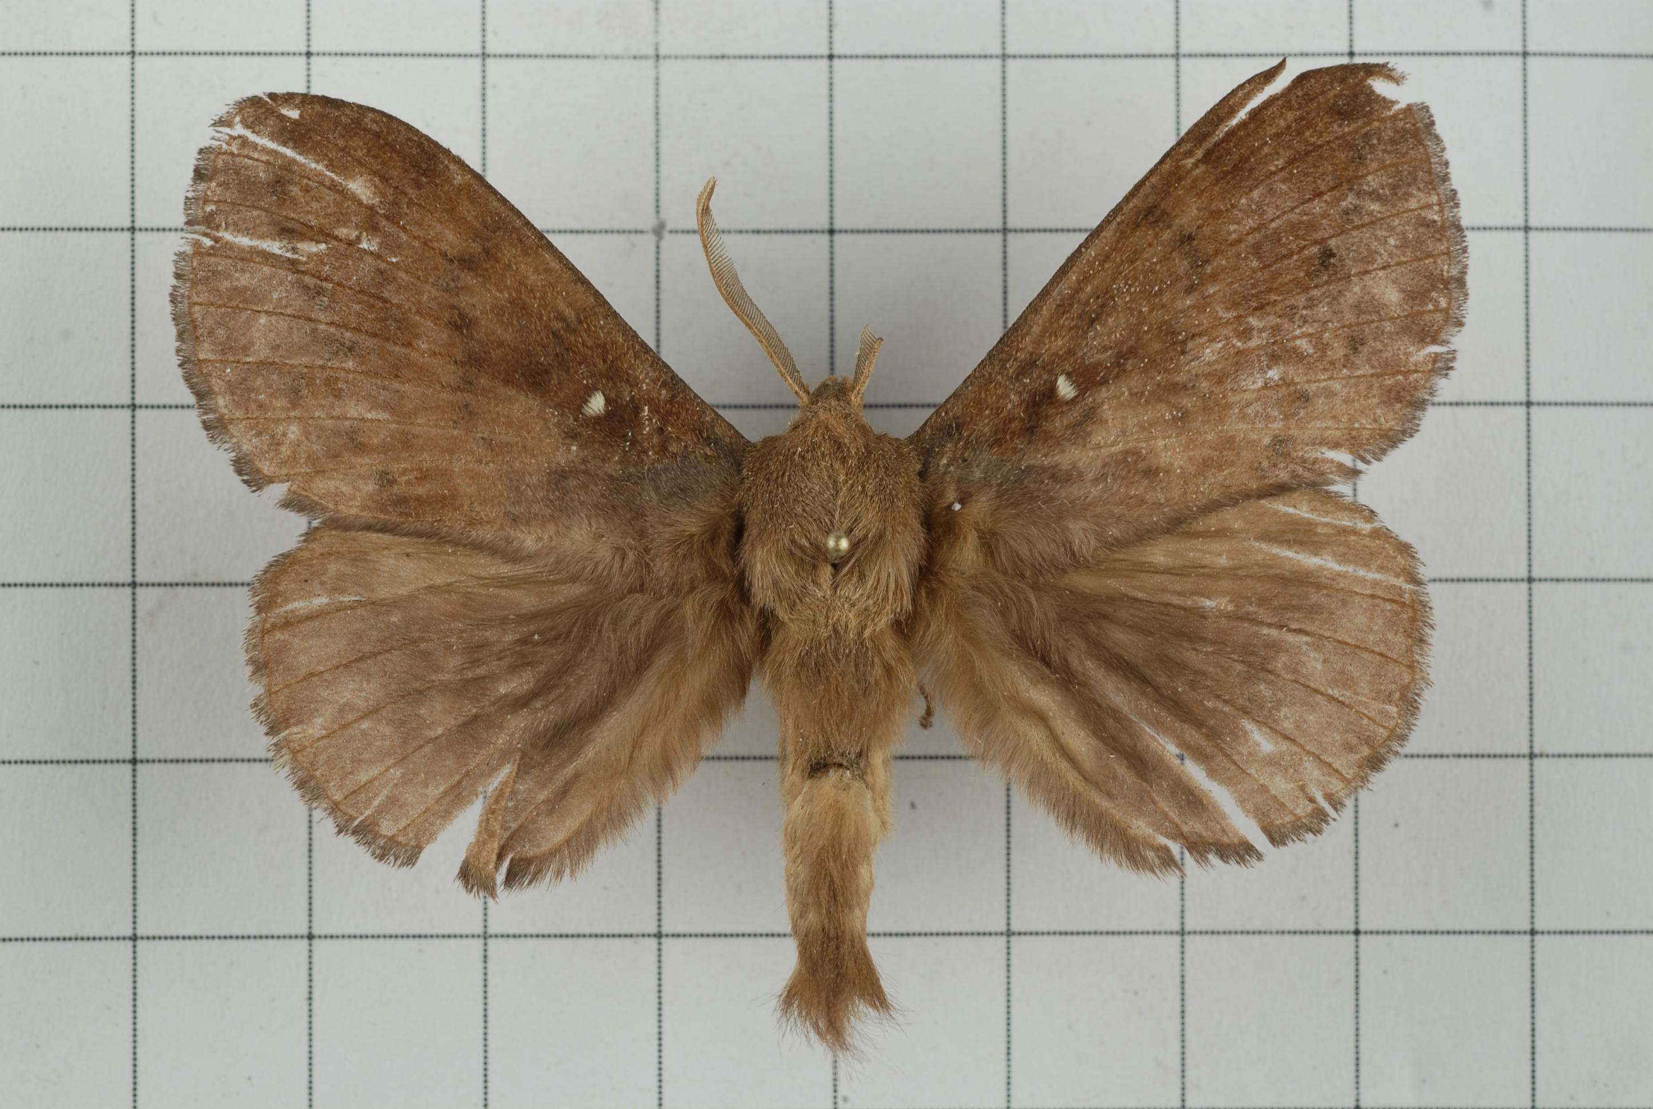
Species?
Kunugia undans metanastroides
